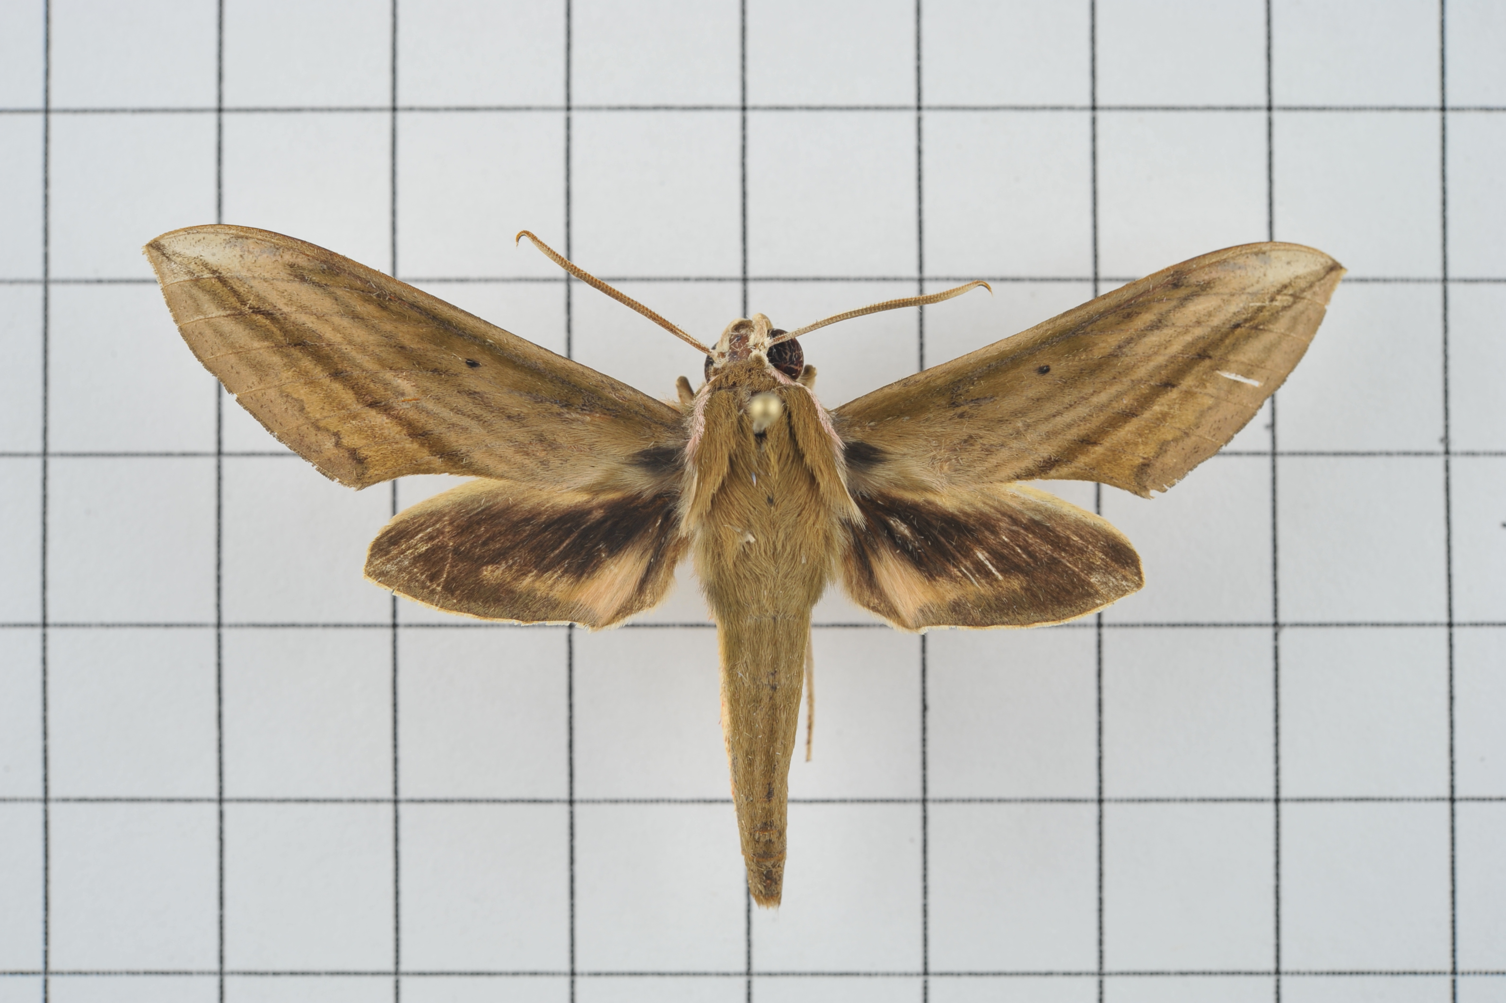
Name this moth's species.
Cechetra minor
